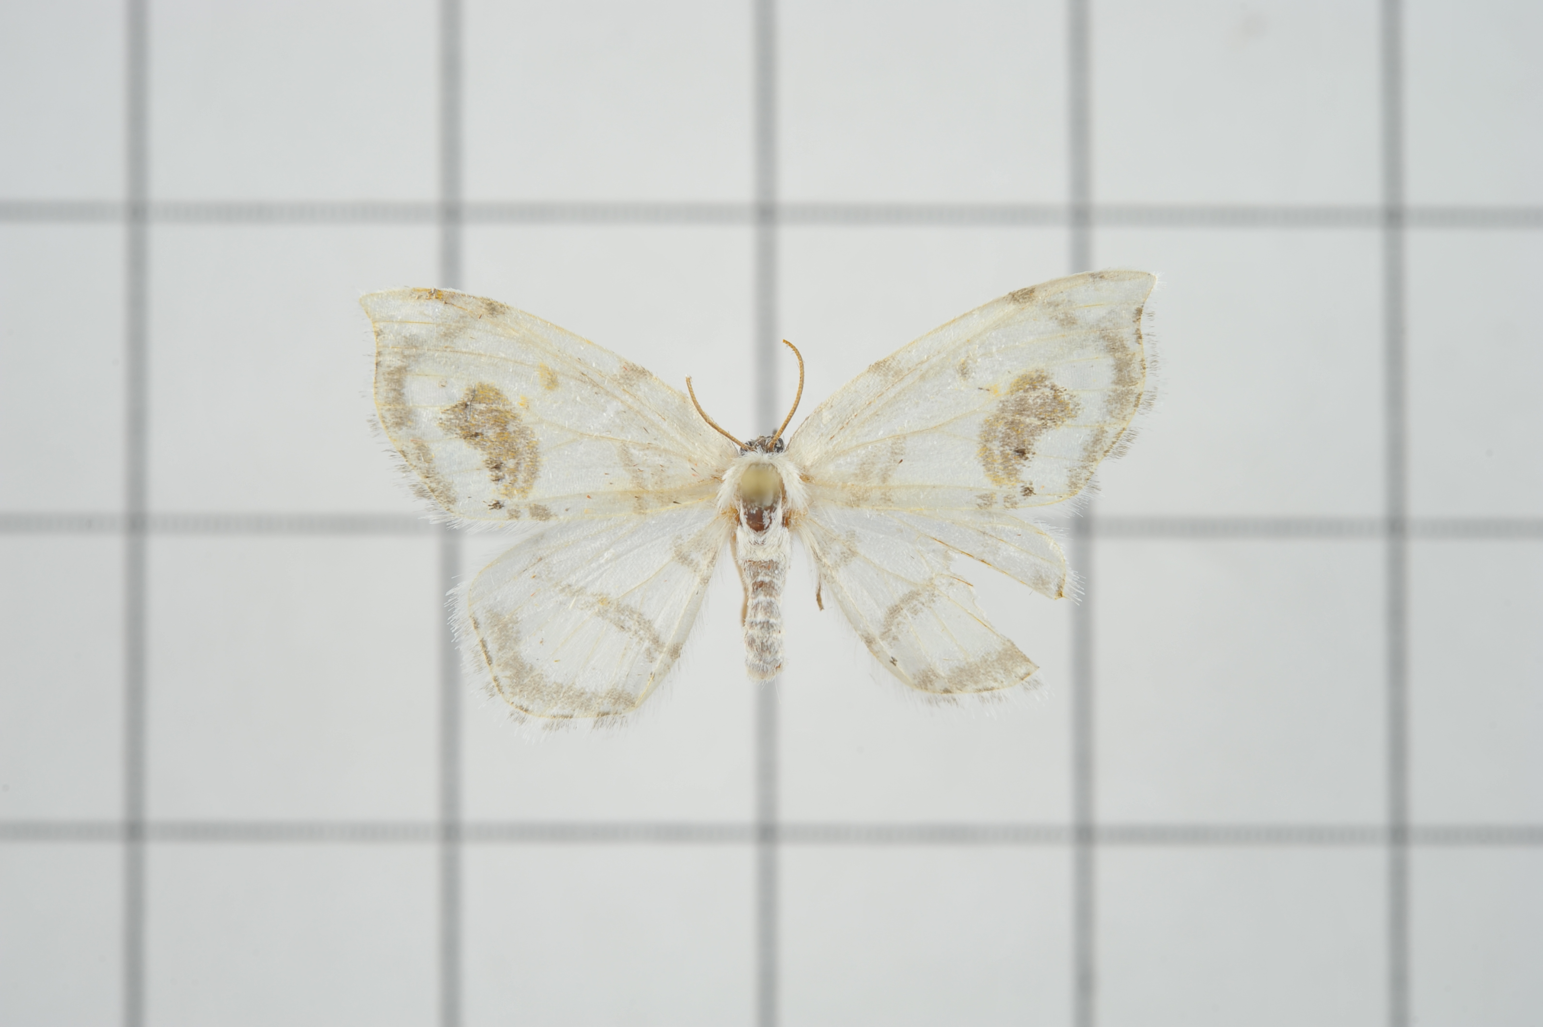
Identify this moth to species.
Auzata minuta infirma
